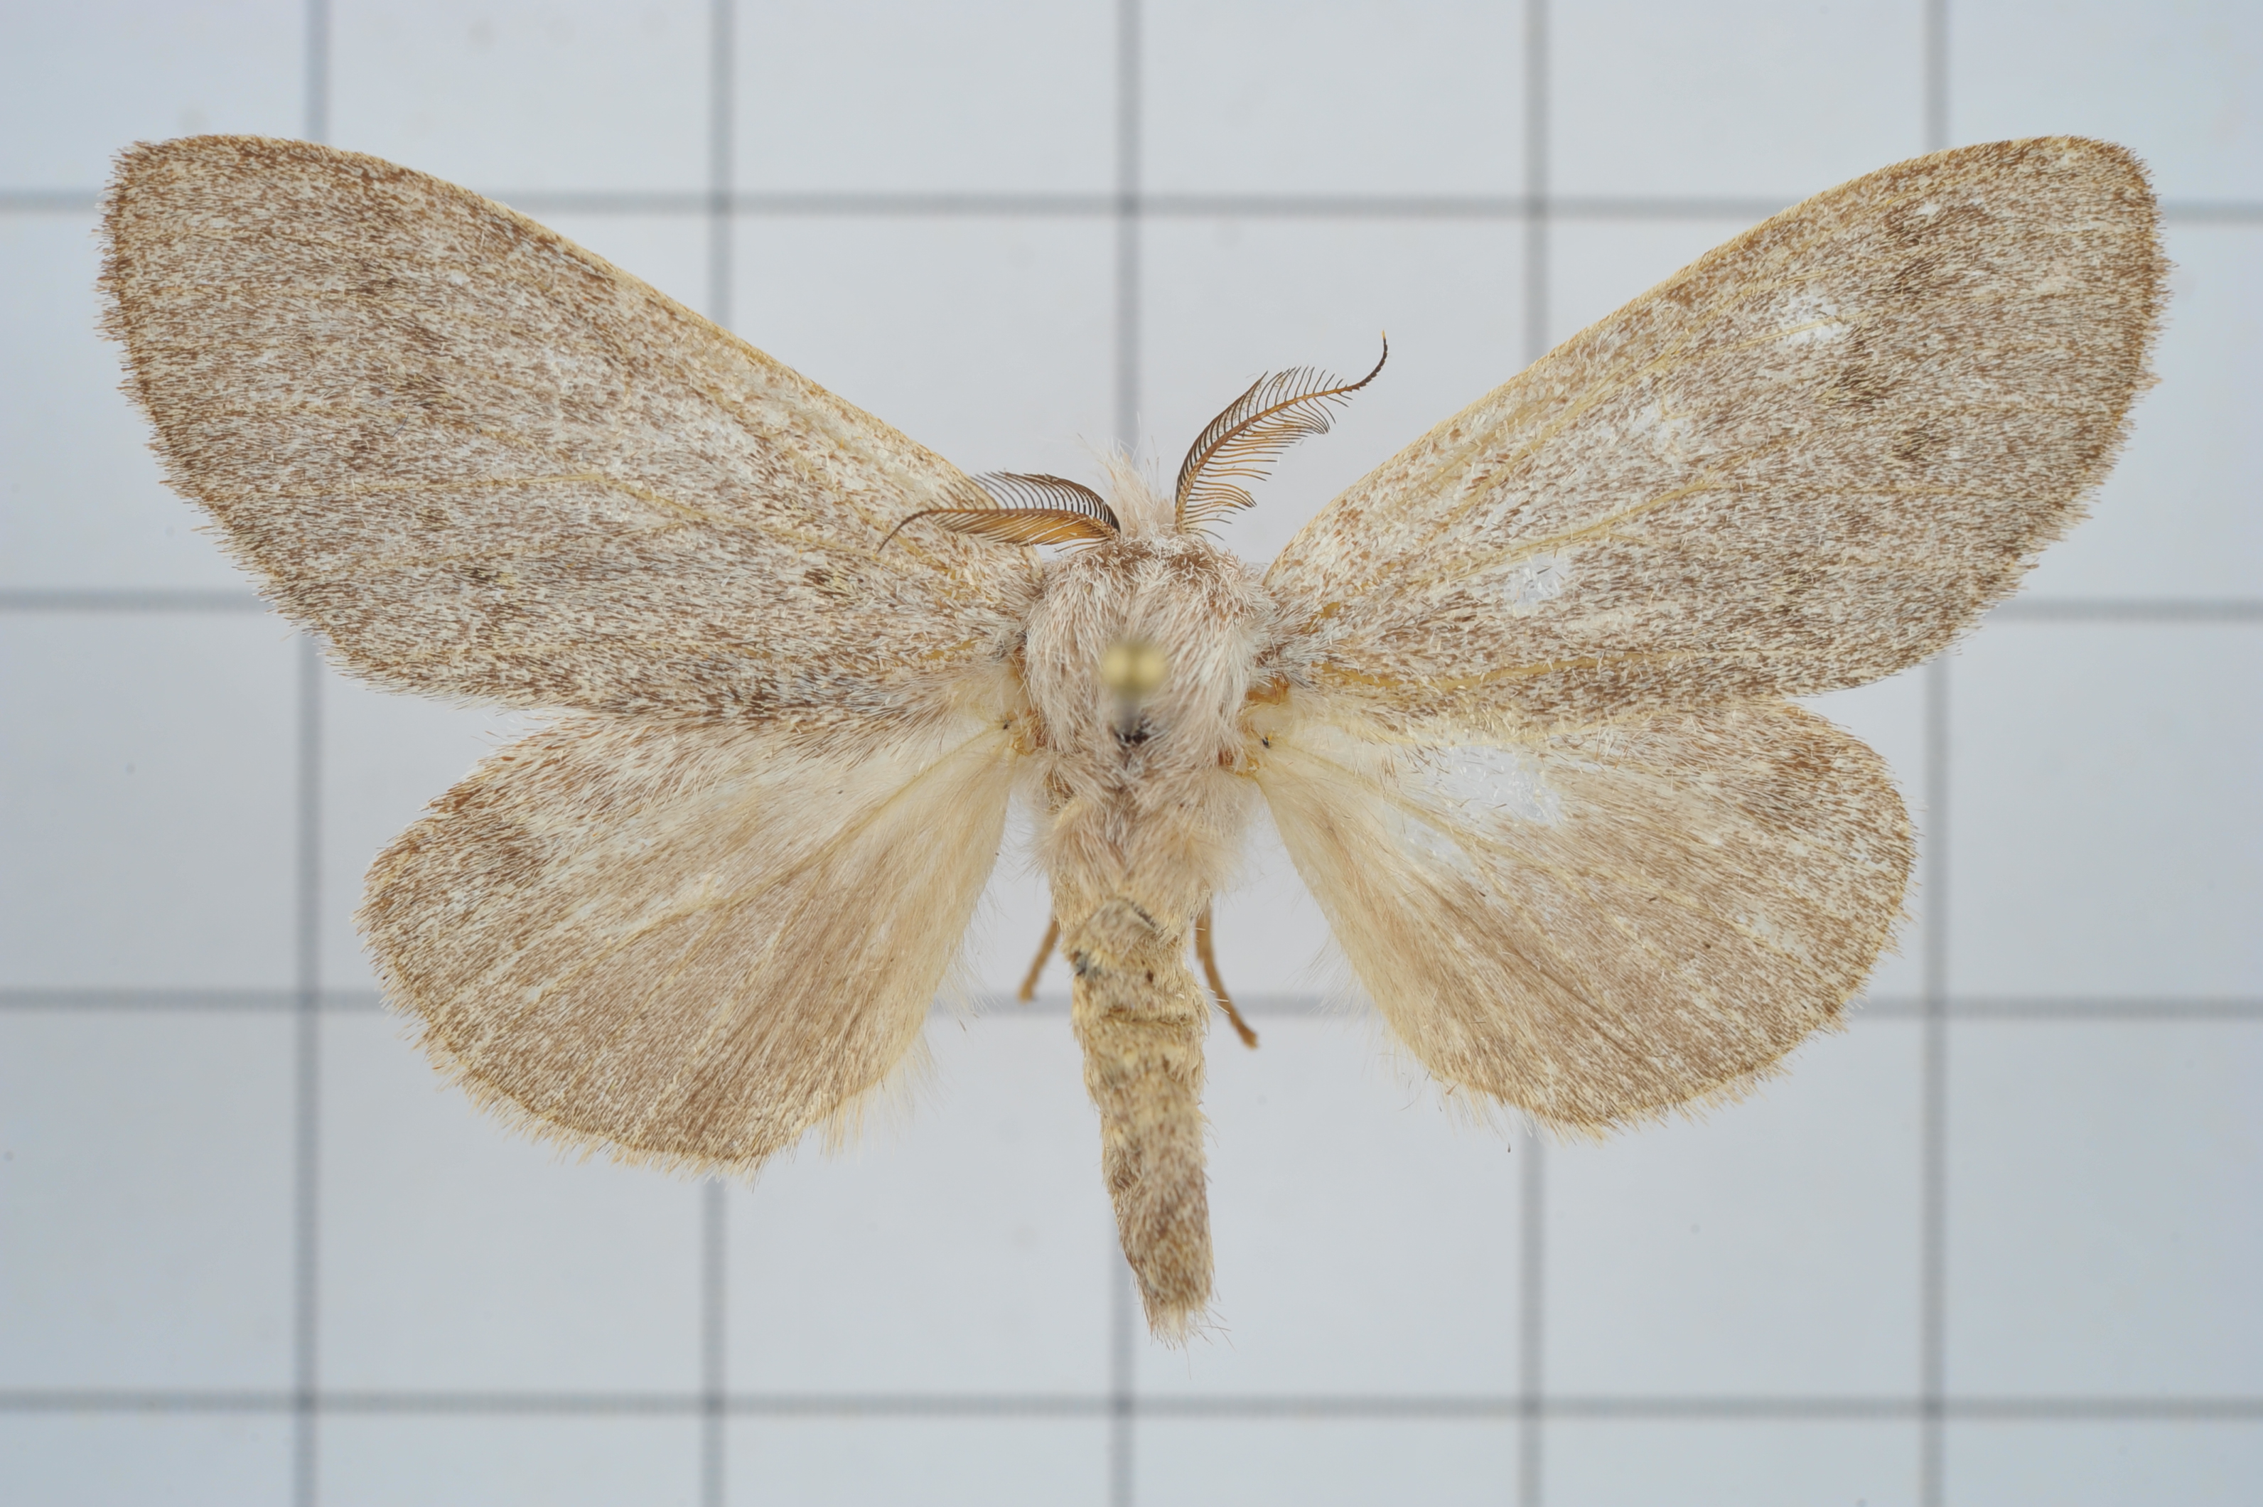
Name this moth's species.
Syntypistis subgeneris subgeneris
